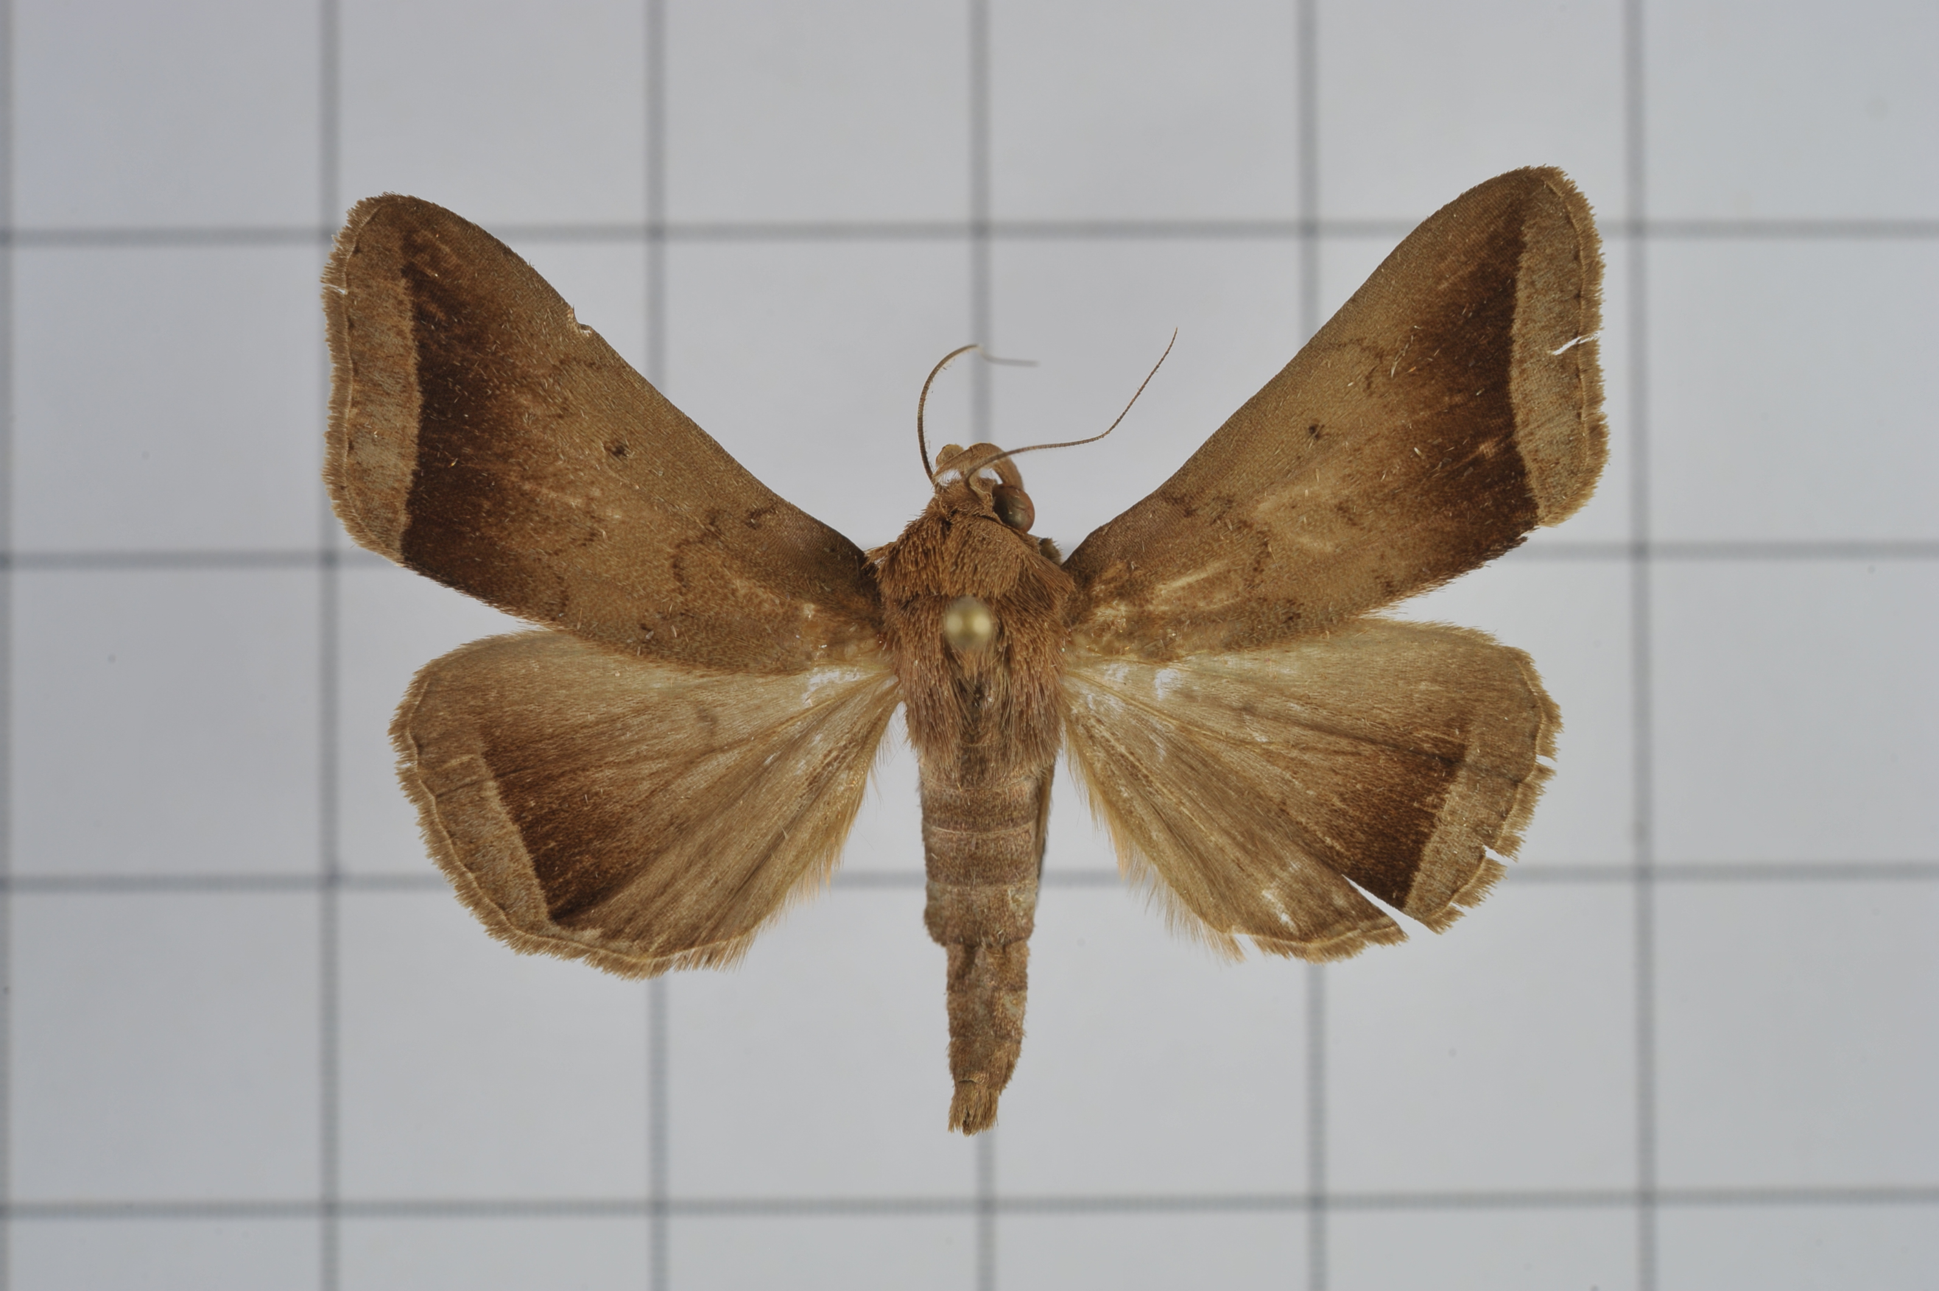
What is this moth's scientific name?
Simplicia bimarginata
